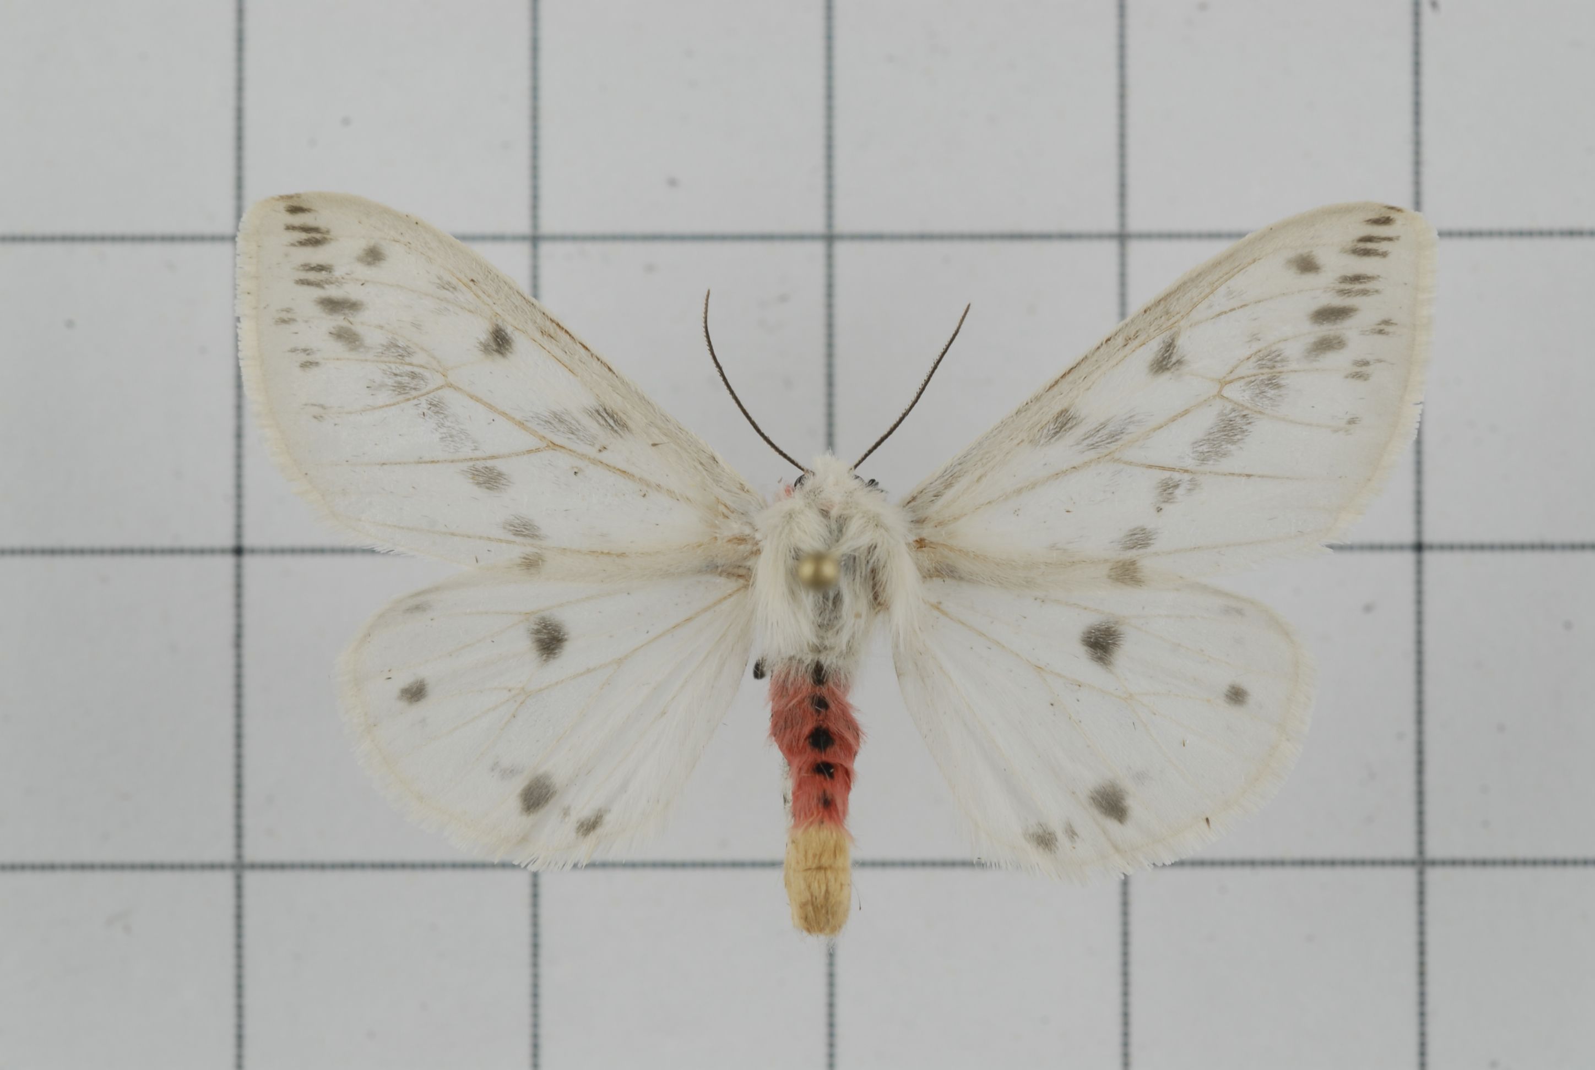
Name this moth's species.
Lemyra nigricosta
